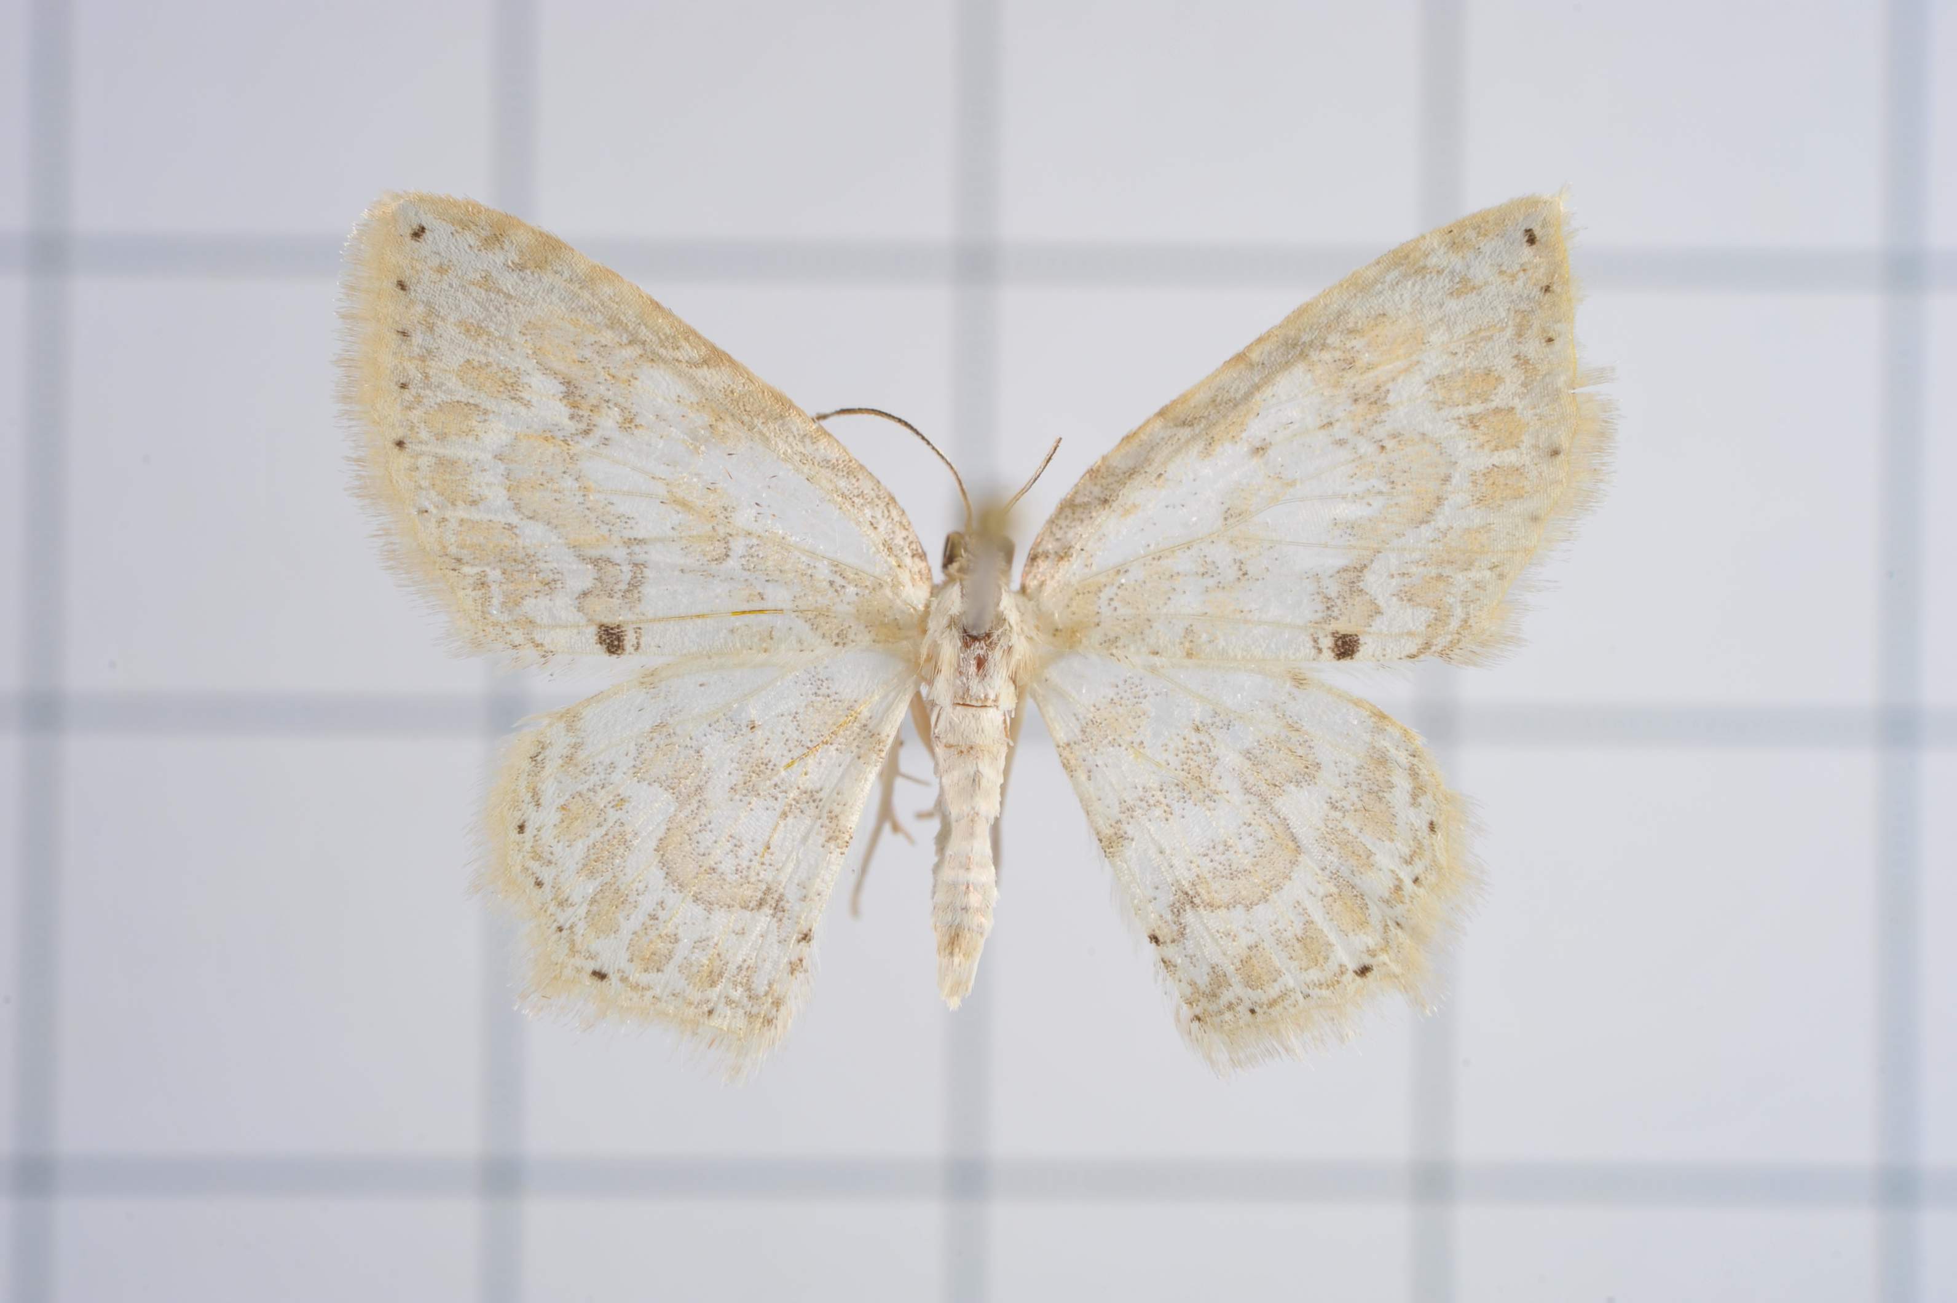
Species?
Asthena melanosticta
